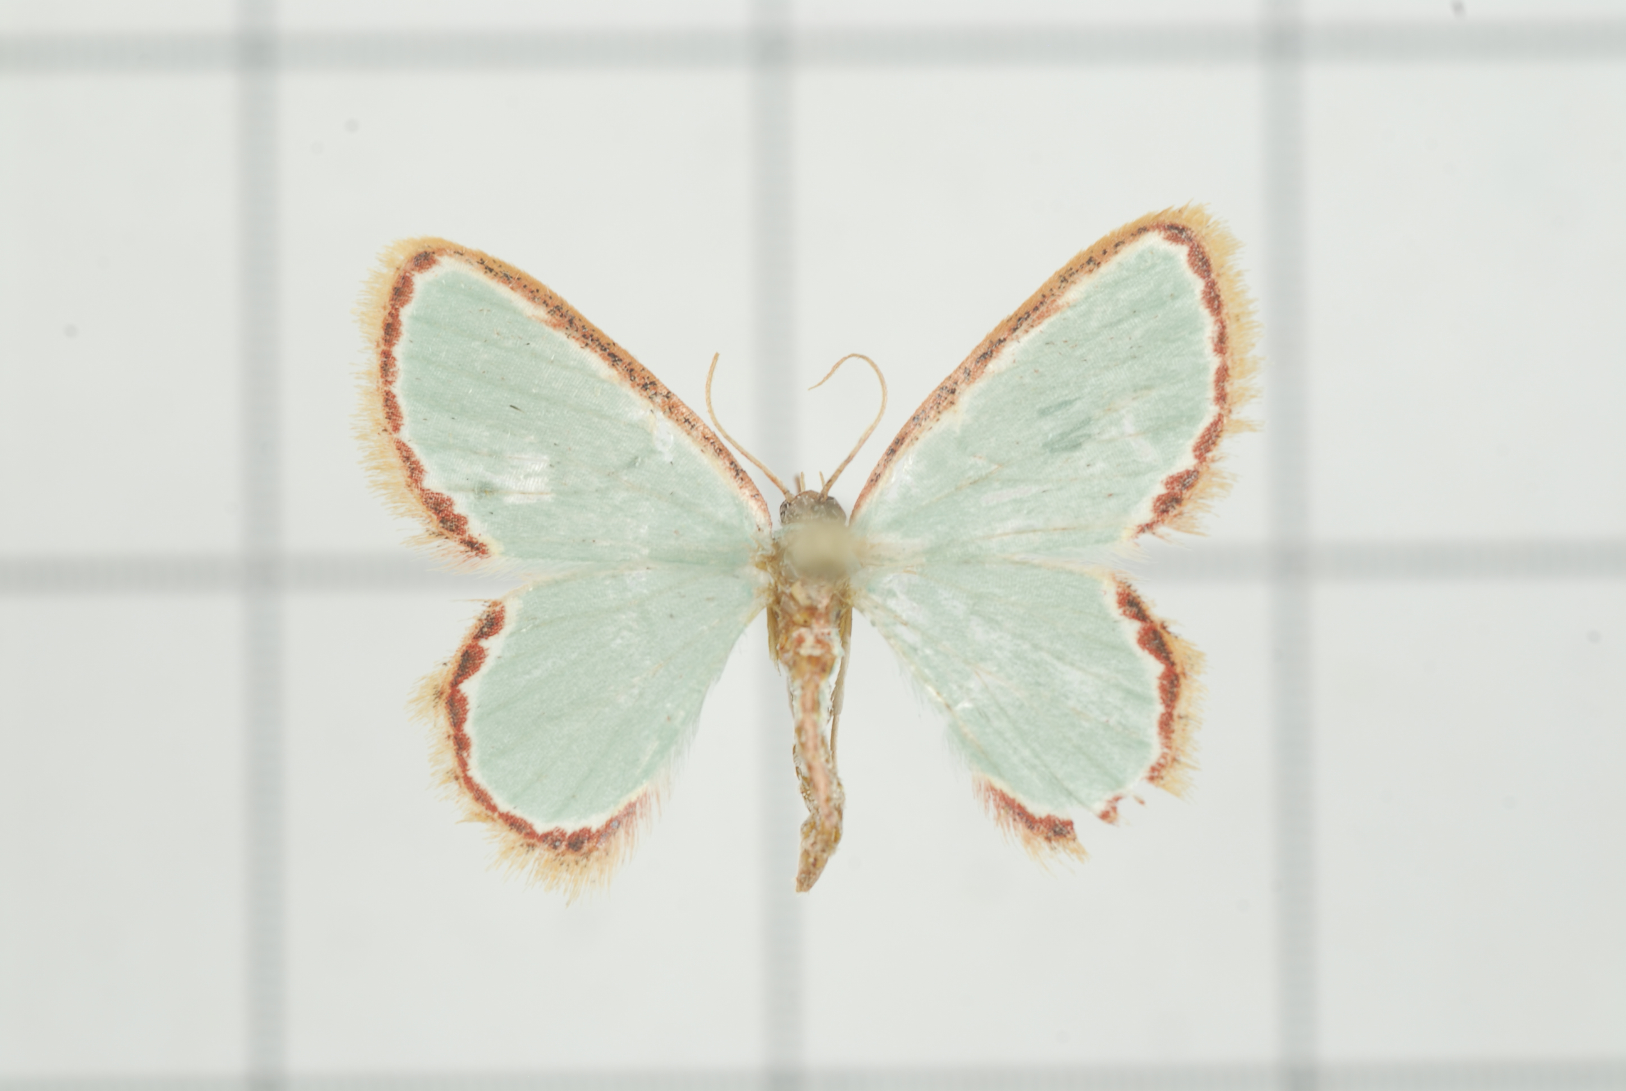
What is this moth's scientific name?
Comostola pyrrhogona
